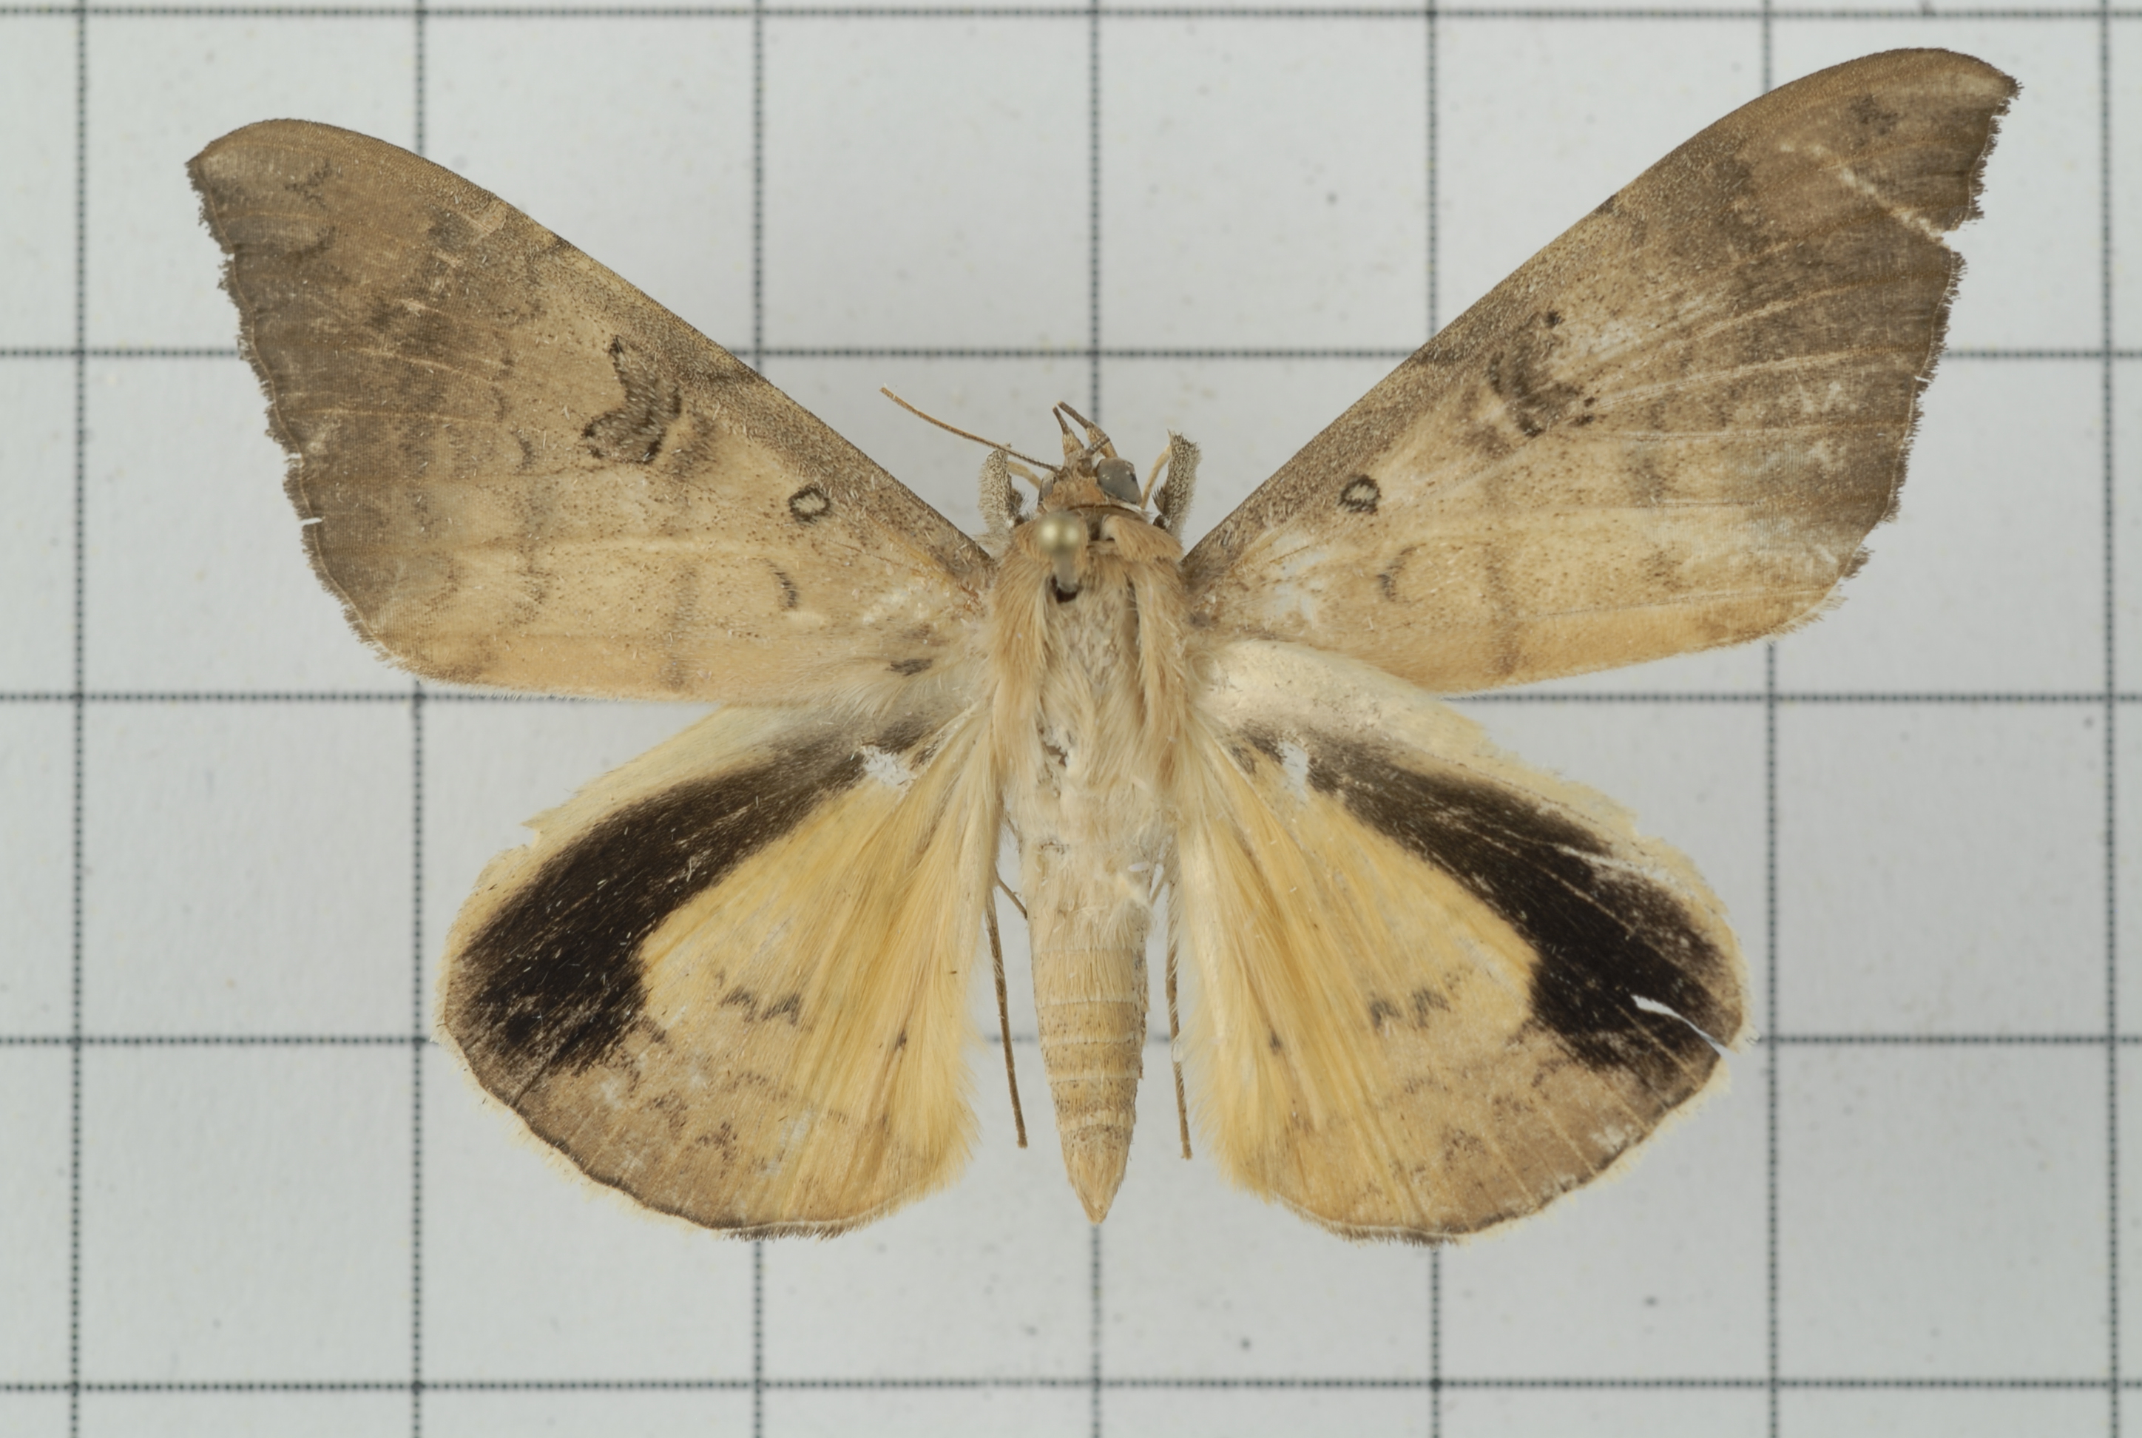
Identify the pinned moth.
Oxyodes scrobiculata
